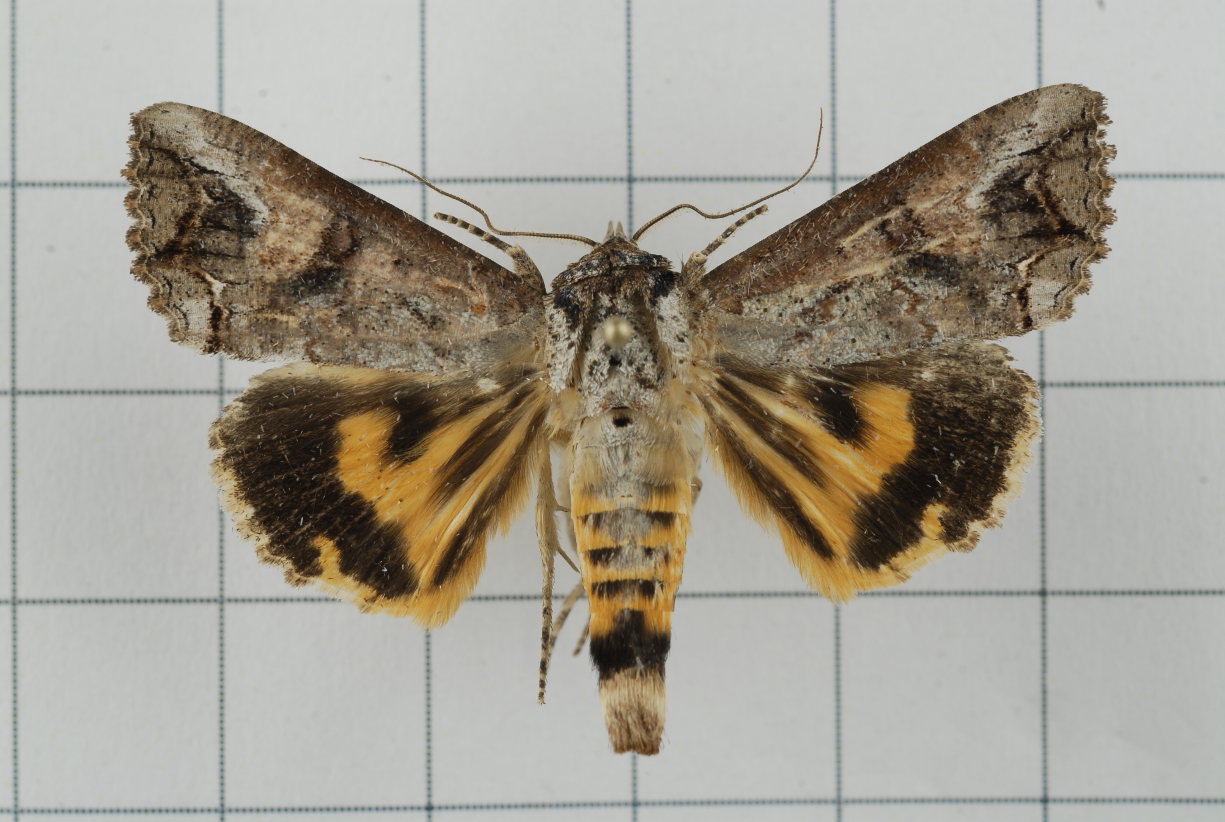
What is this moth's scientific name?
Hypocala deflorata deflorata
